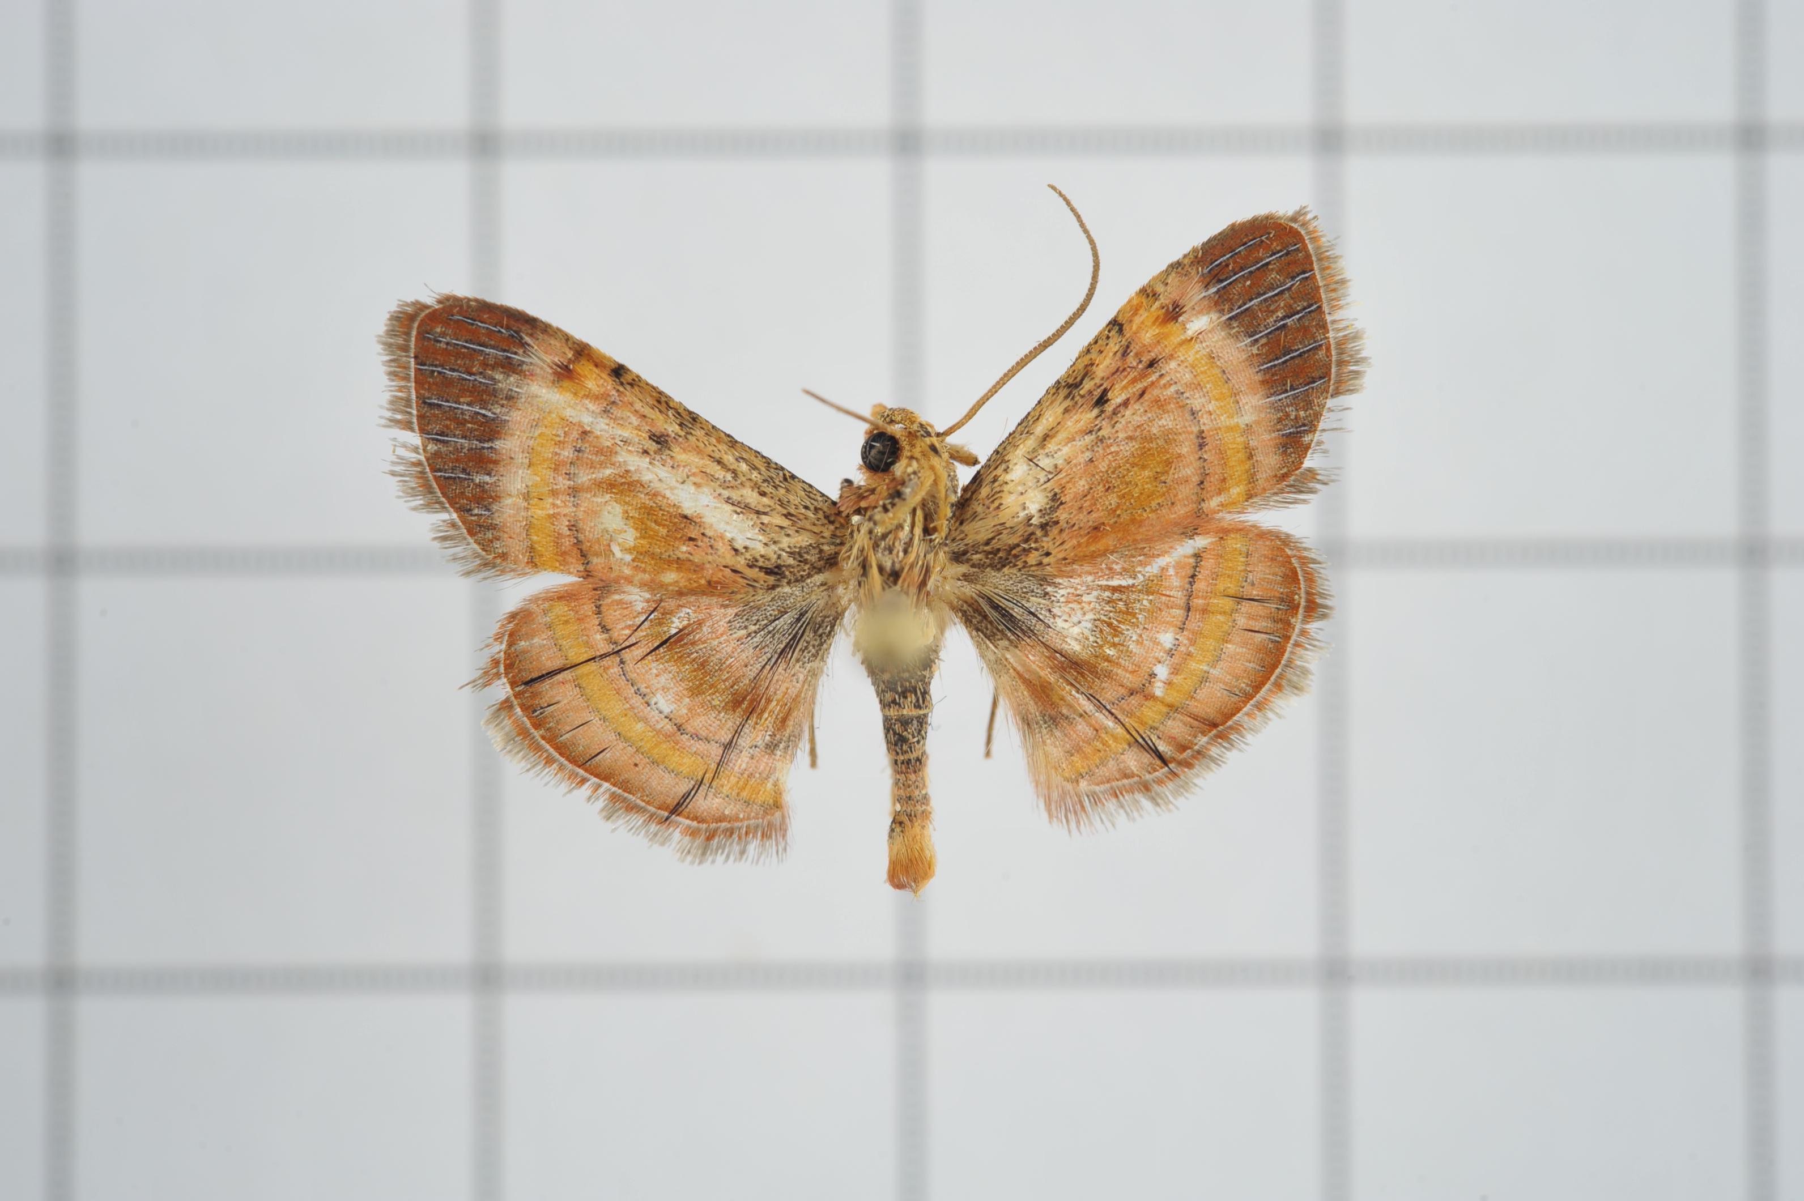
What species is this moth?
Lista haraldusalis
